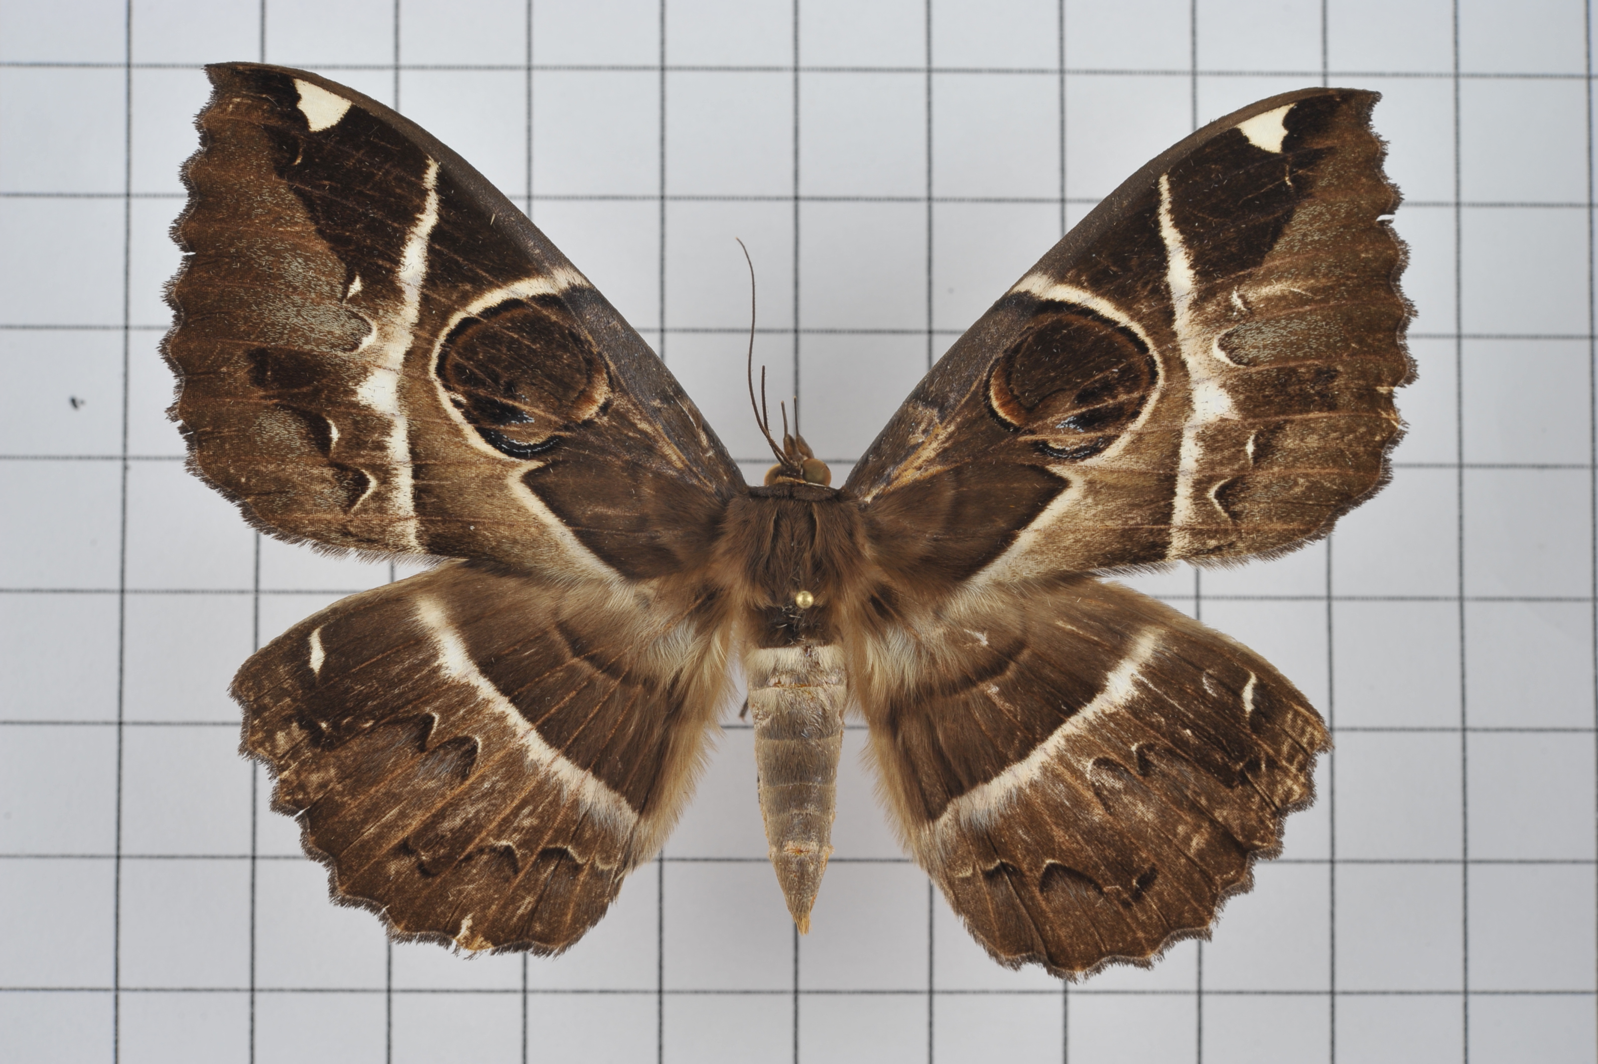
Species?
Erebus ephesperis
